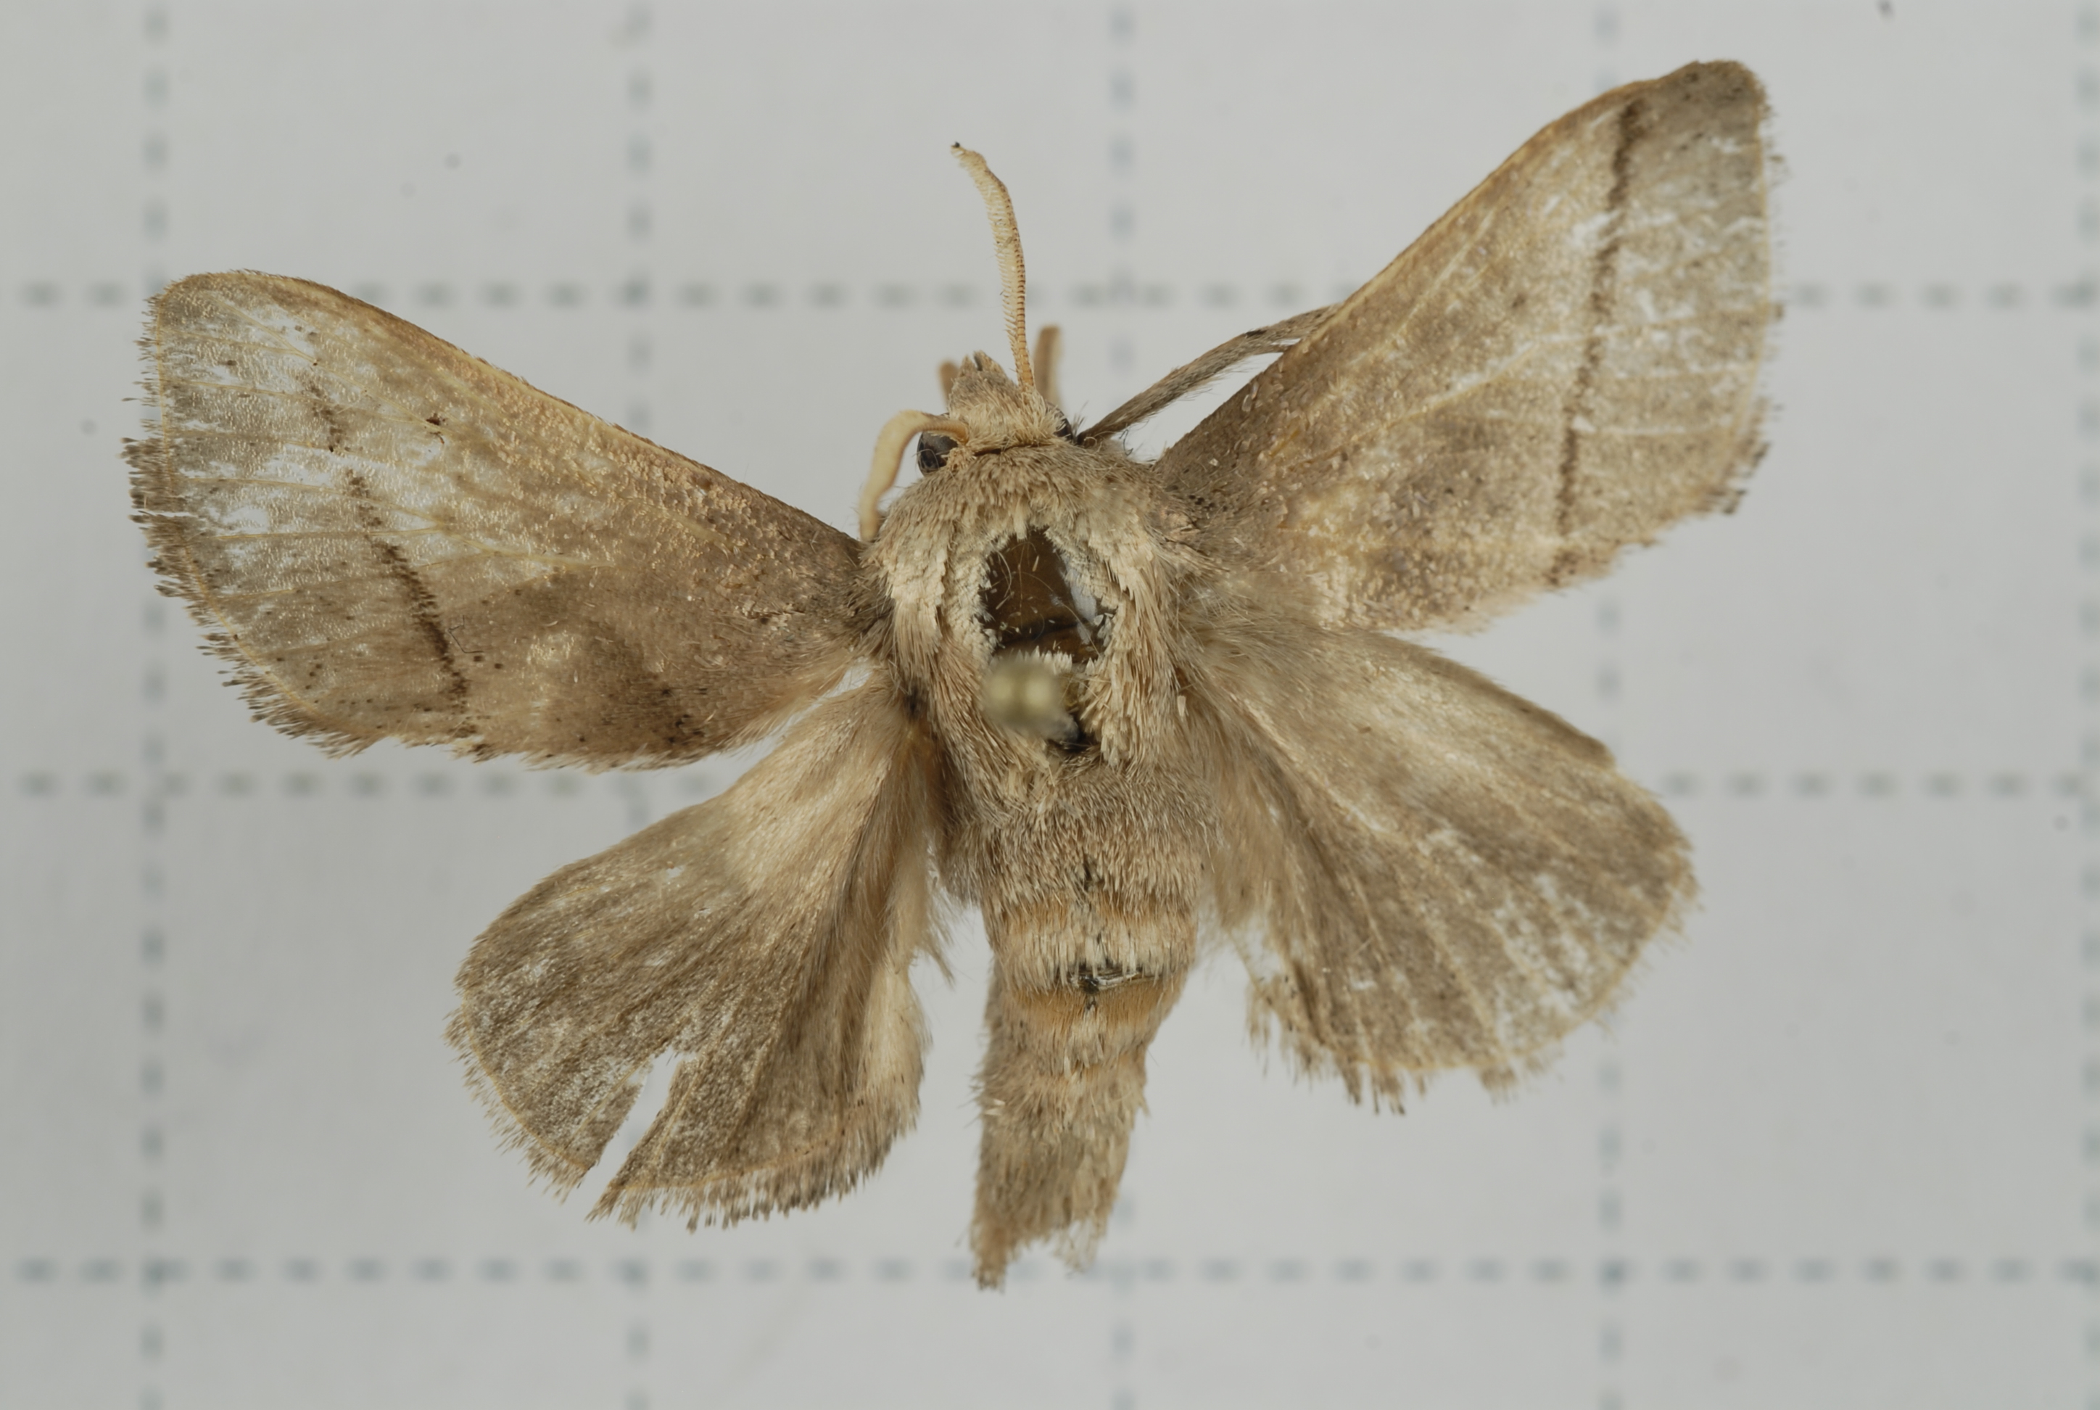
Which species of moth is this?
Thosea sinensis
